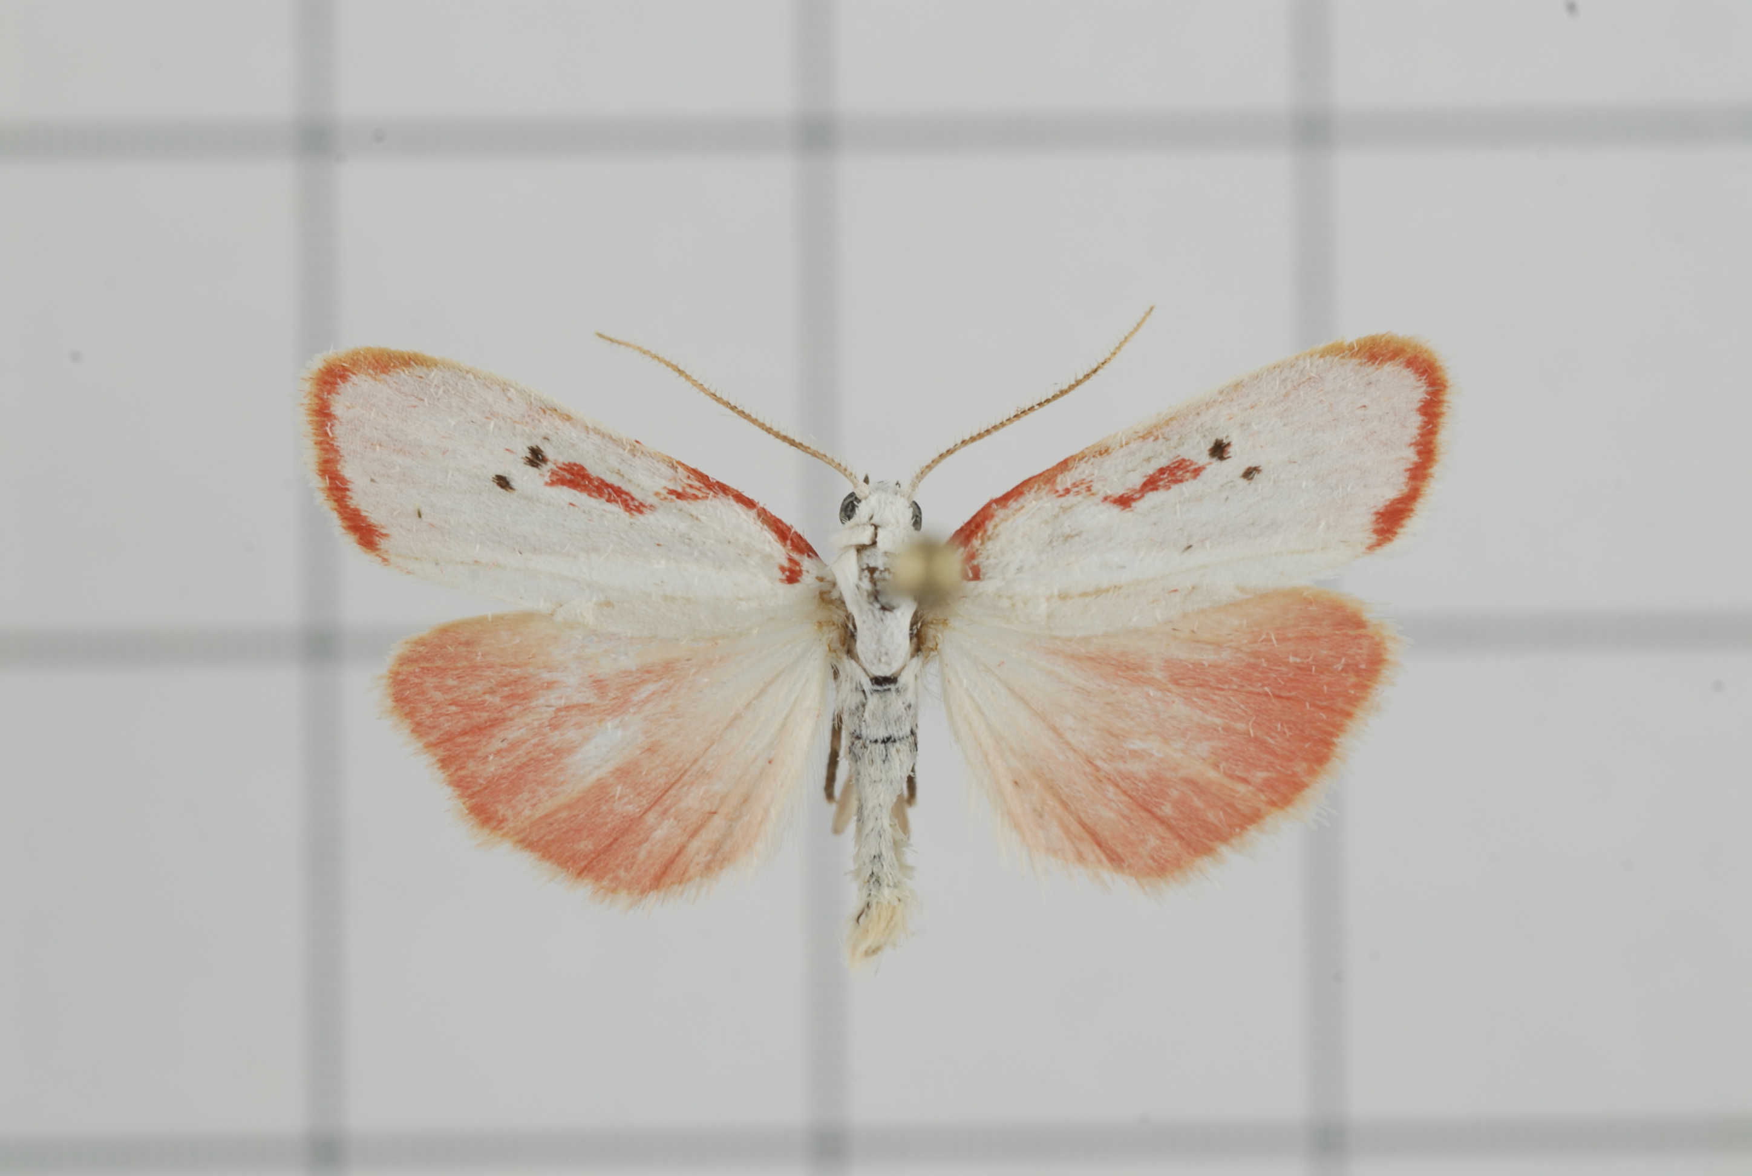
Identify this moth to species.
Cyana hsui
